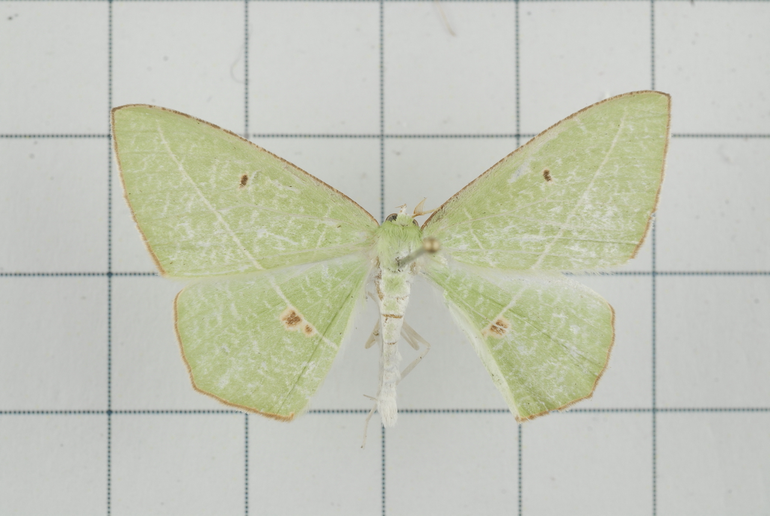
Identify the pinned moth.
Tanaoctenia haliaria
